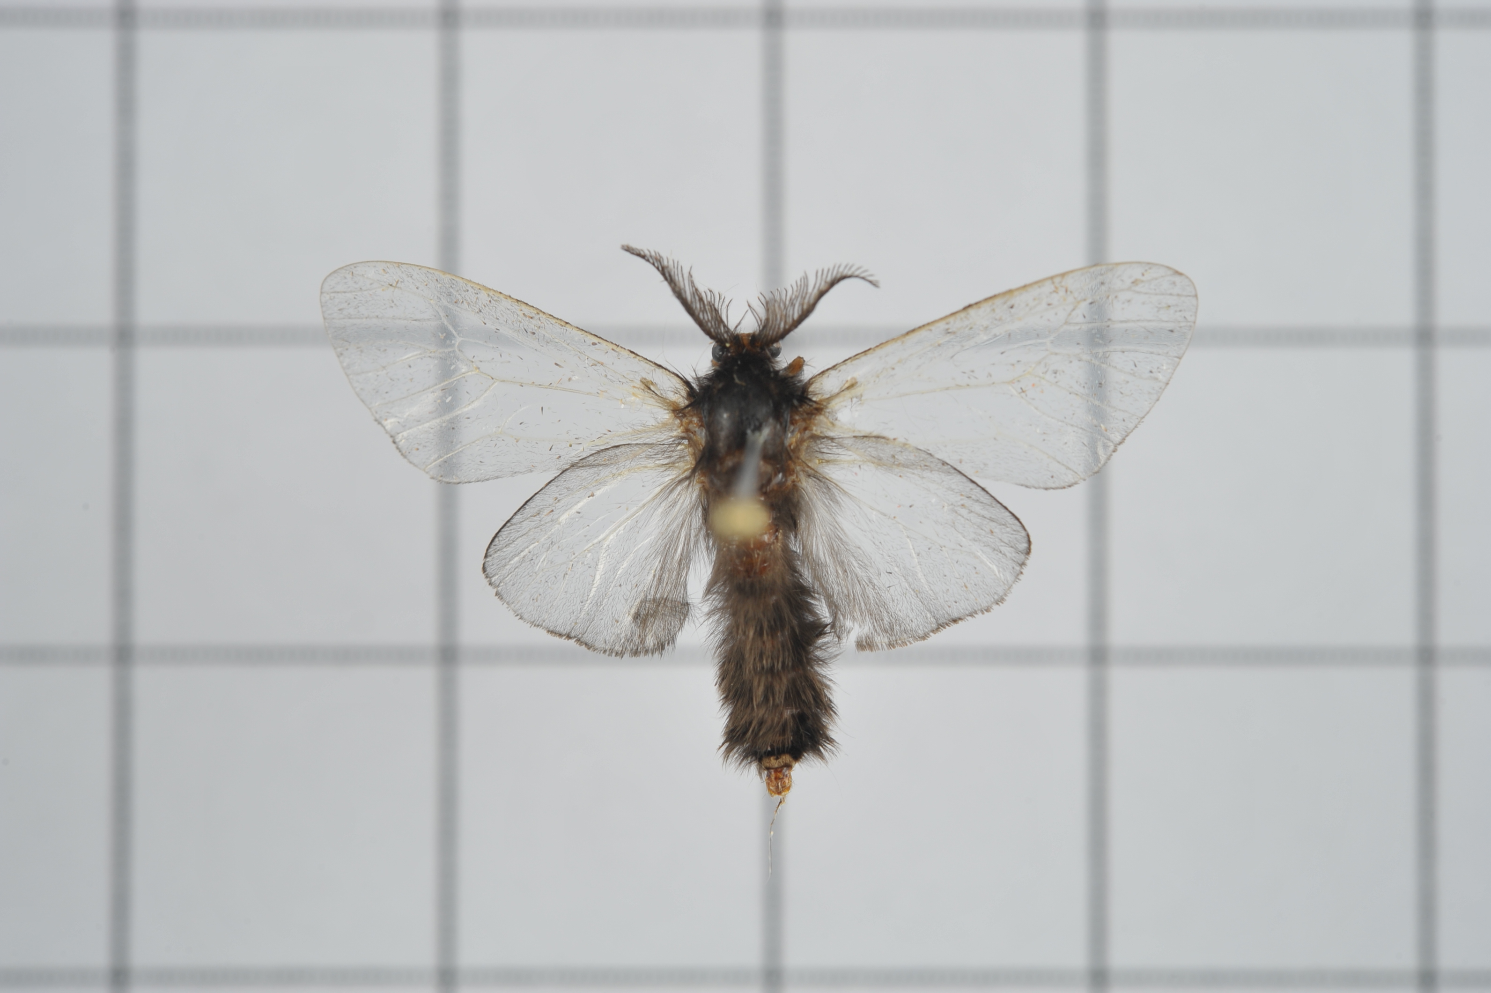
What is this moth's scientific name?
Eurukuttarus takahashii
